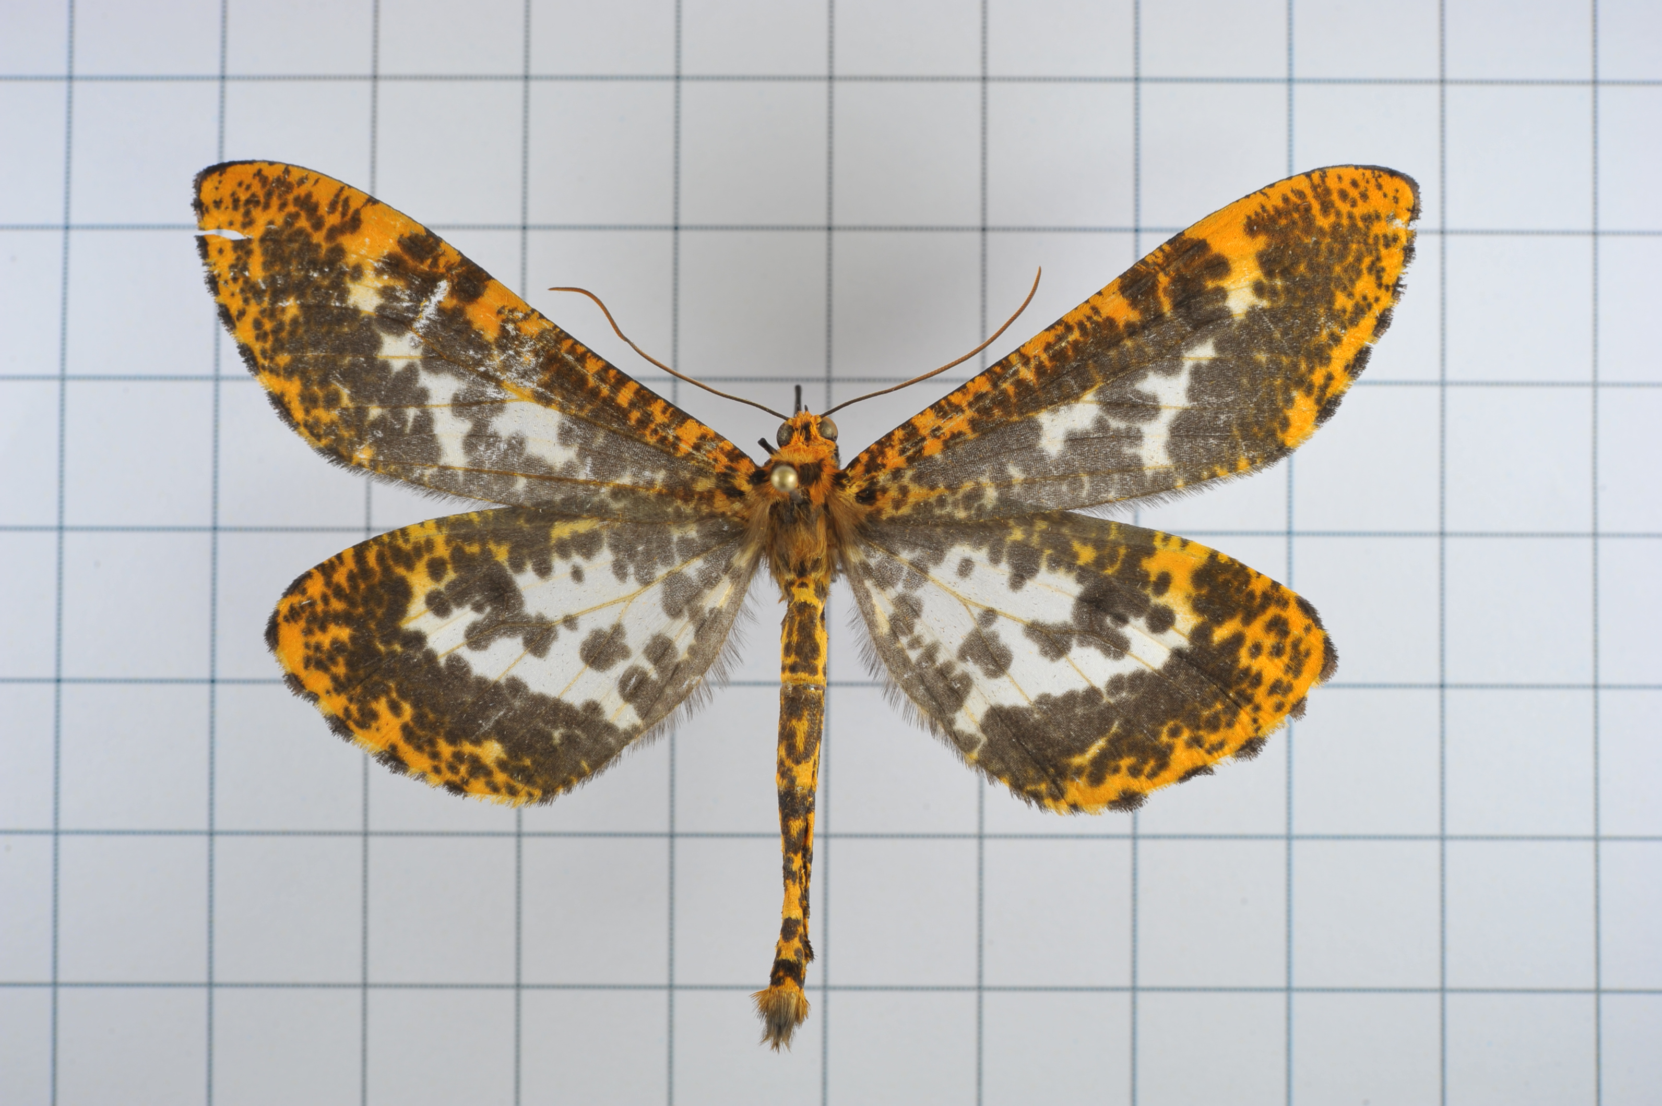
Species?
Parobeidia gigantearia marginifascia
